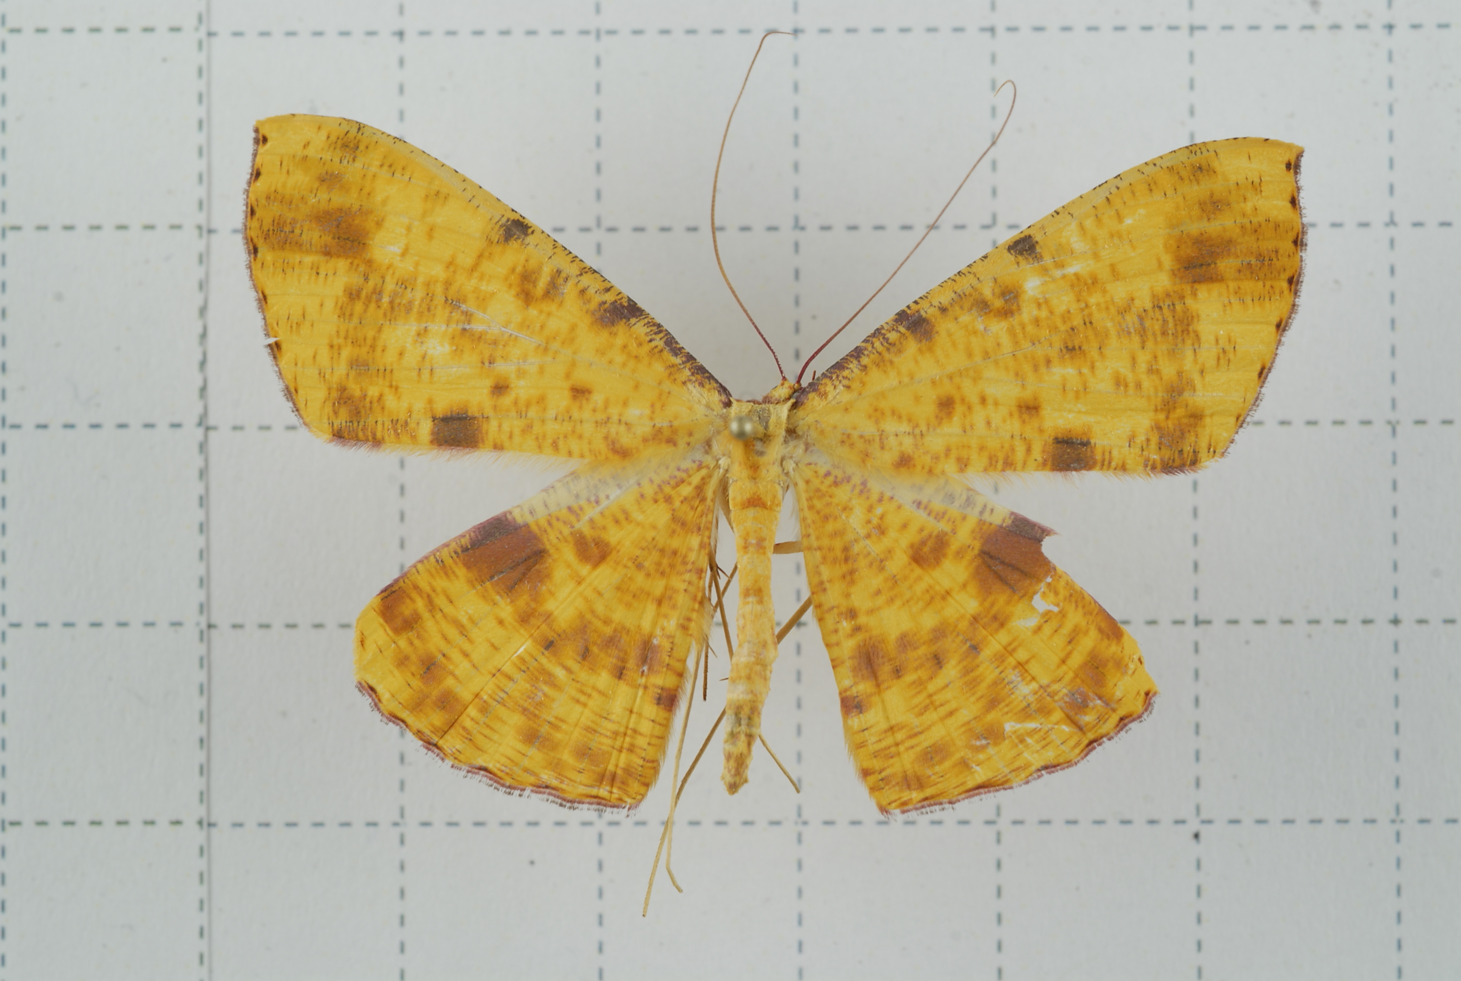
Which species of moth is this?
Eumelea ludovicata ludovicata
